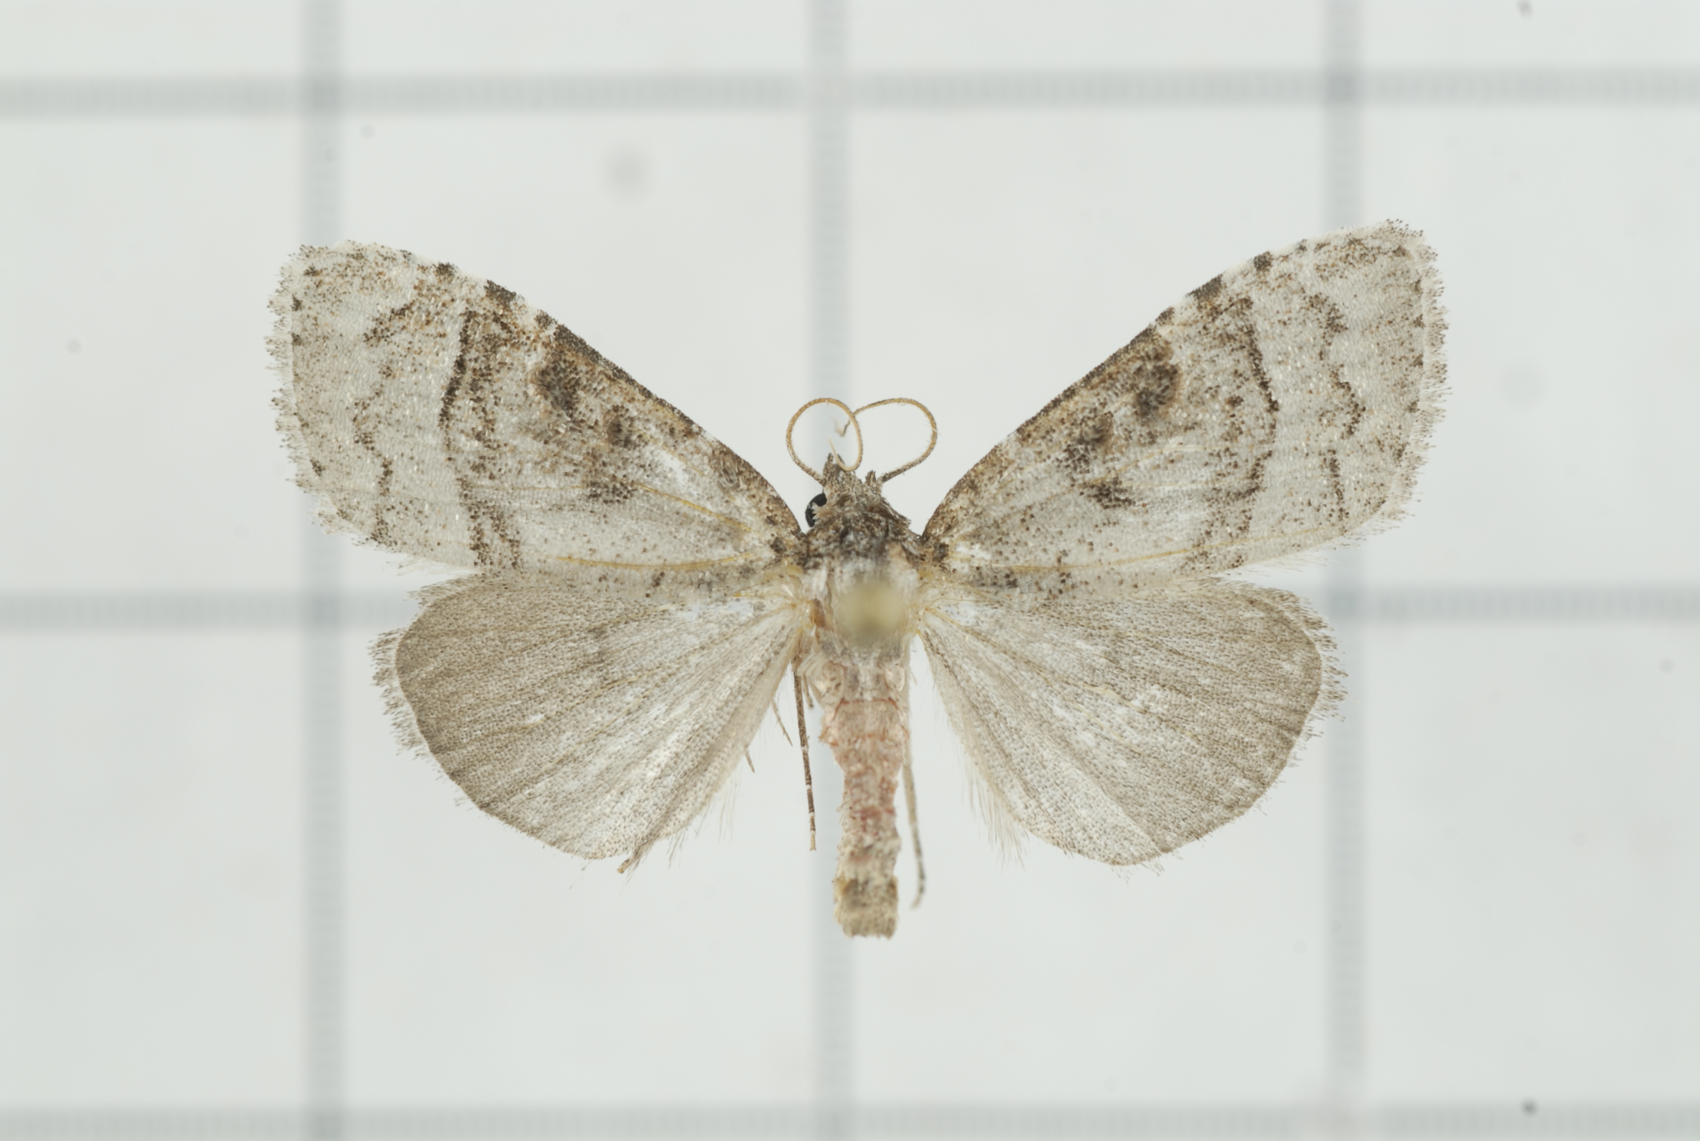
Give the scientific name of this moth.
Meganola triangulalis
